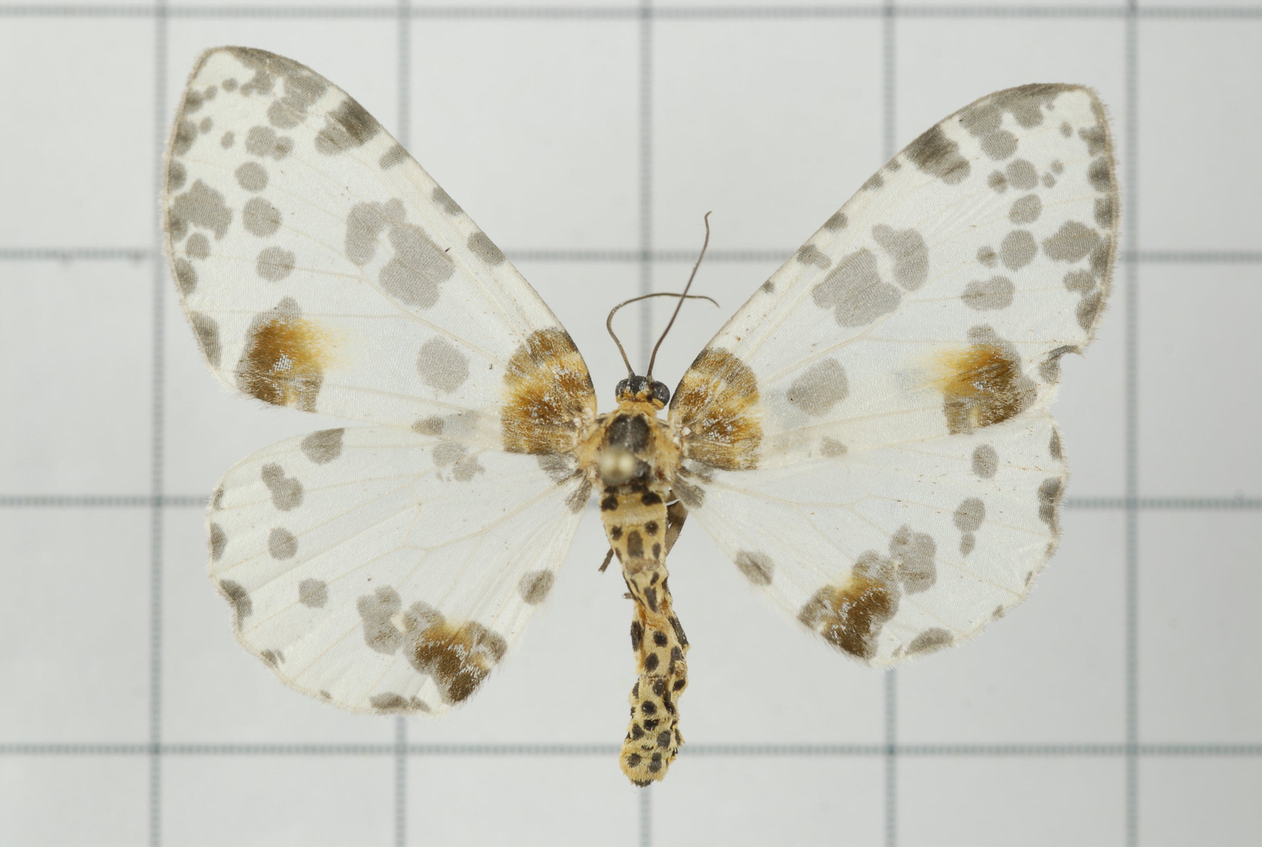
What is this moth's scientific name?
Abraxas formosilluminata
